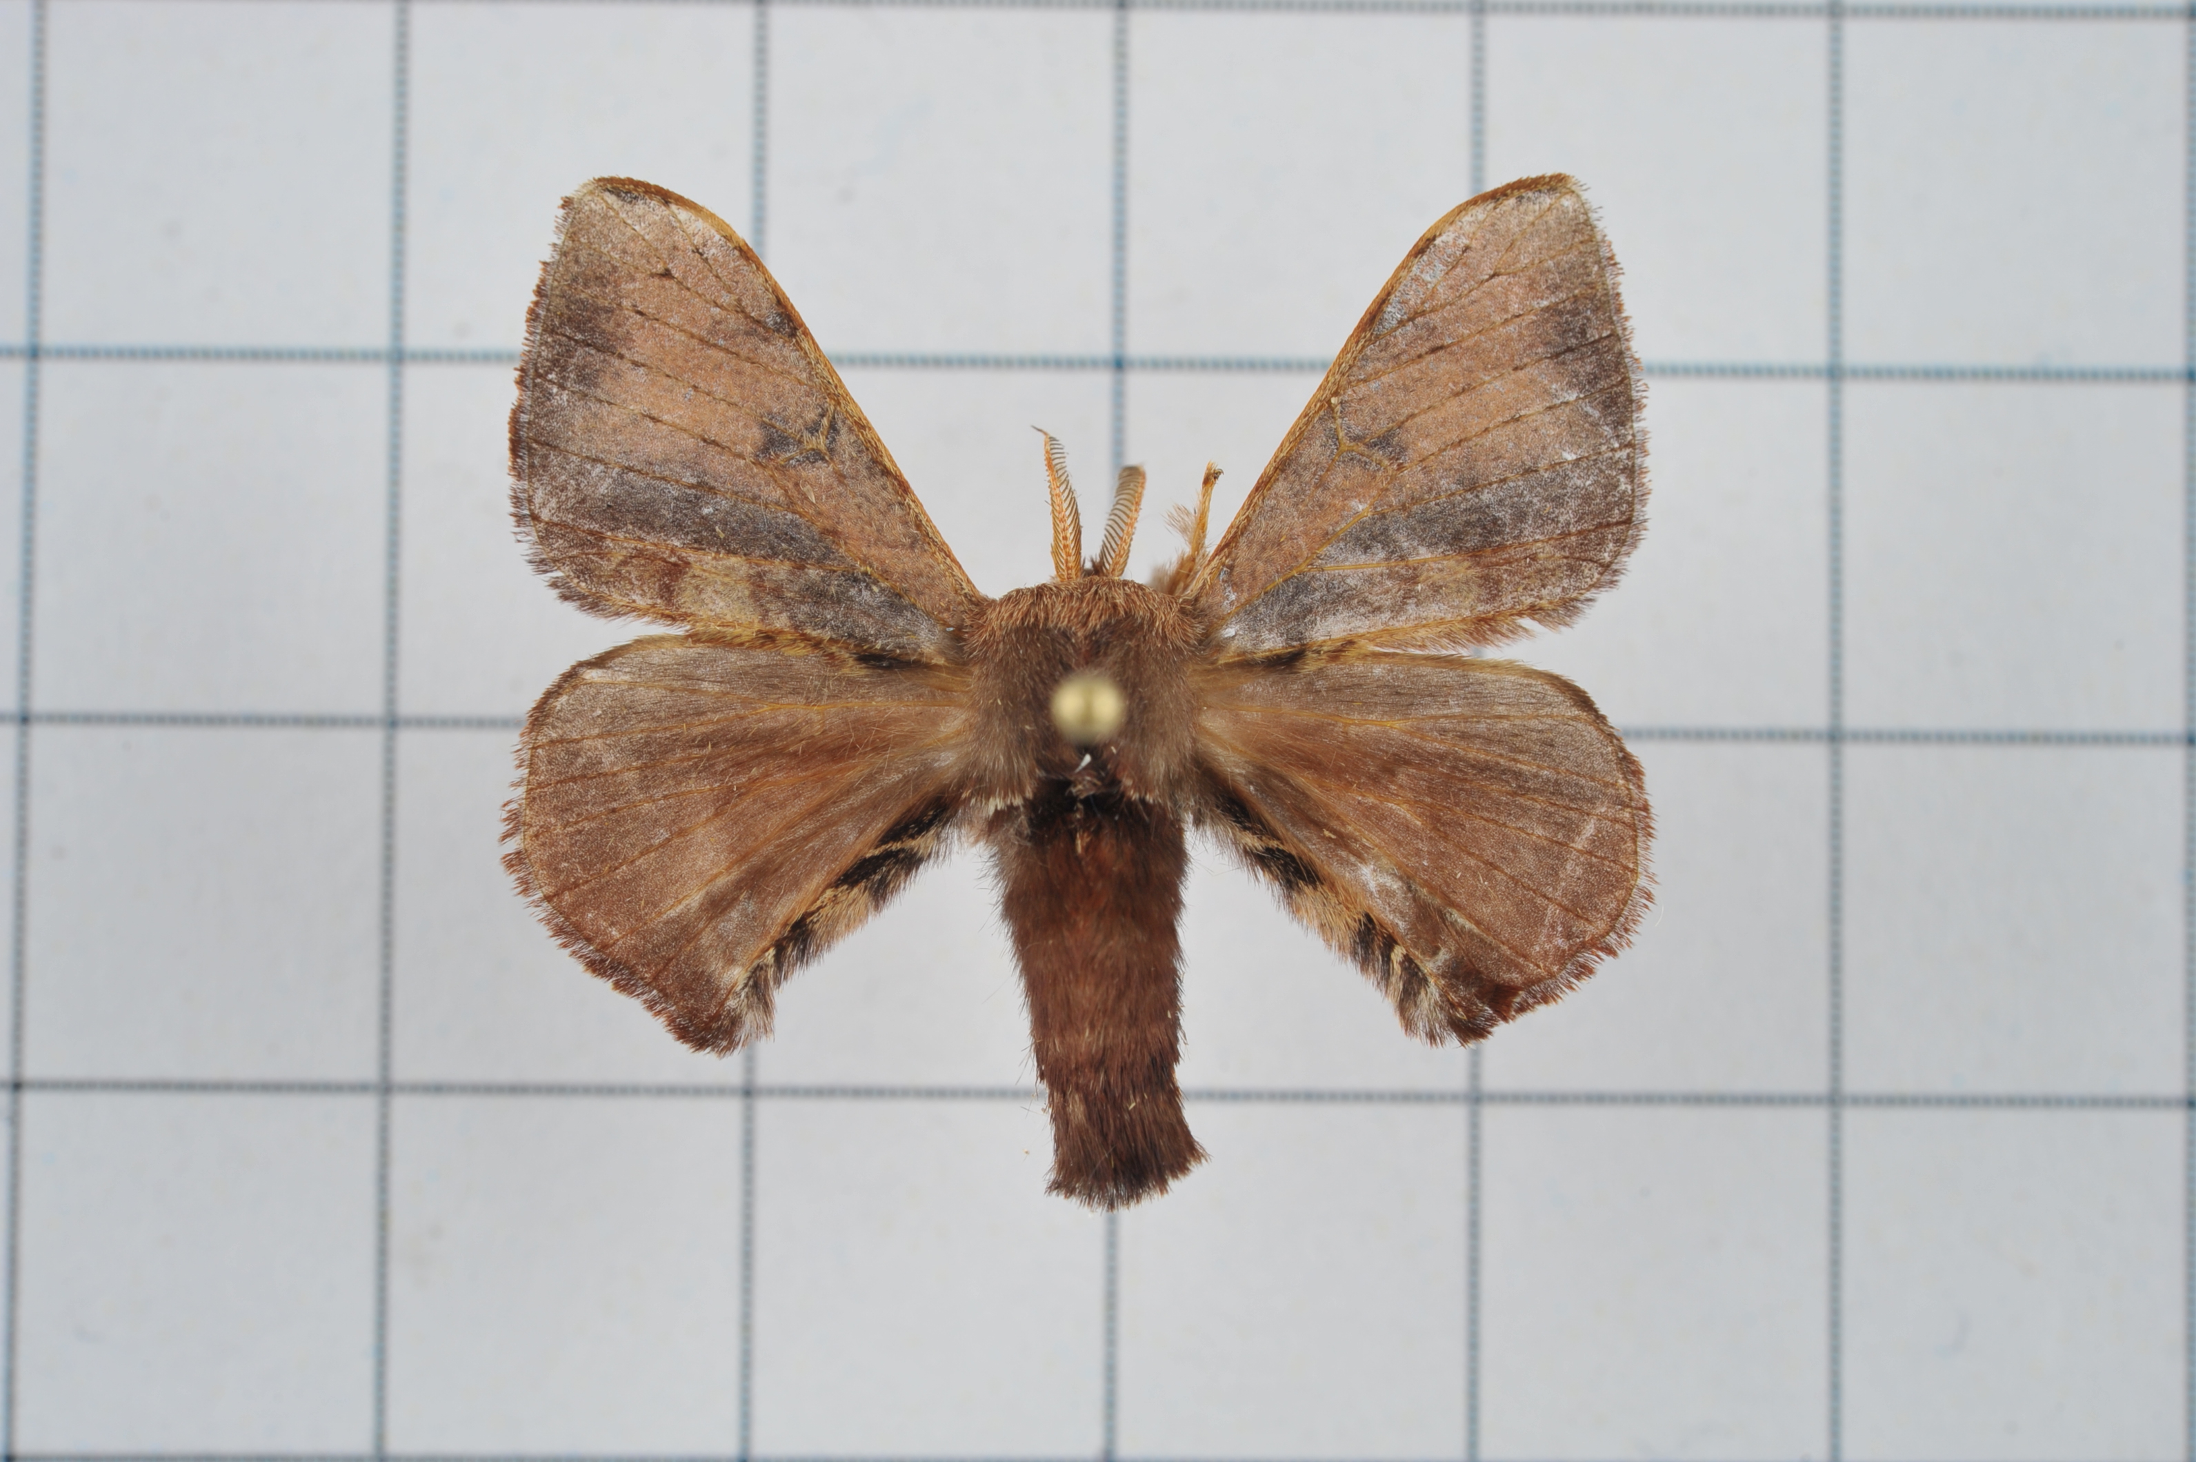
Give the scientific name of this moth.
Triuncina brunnea
